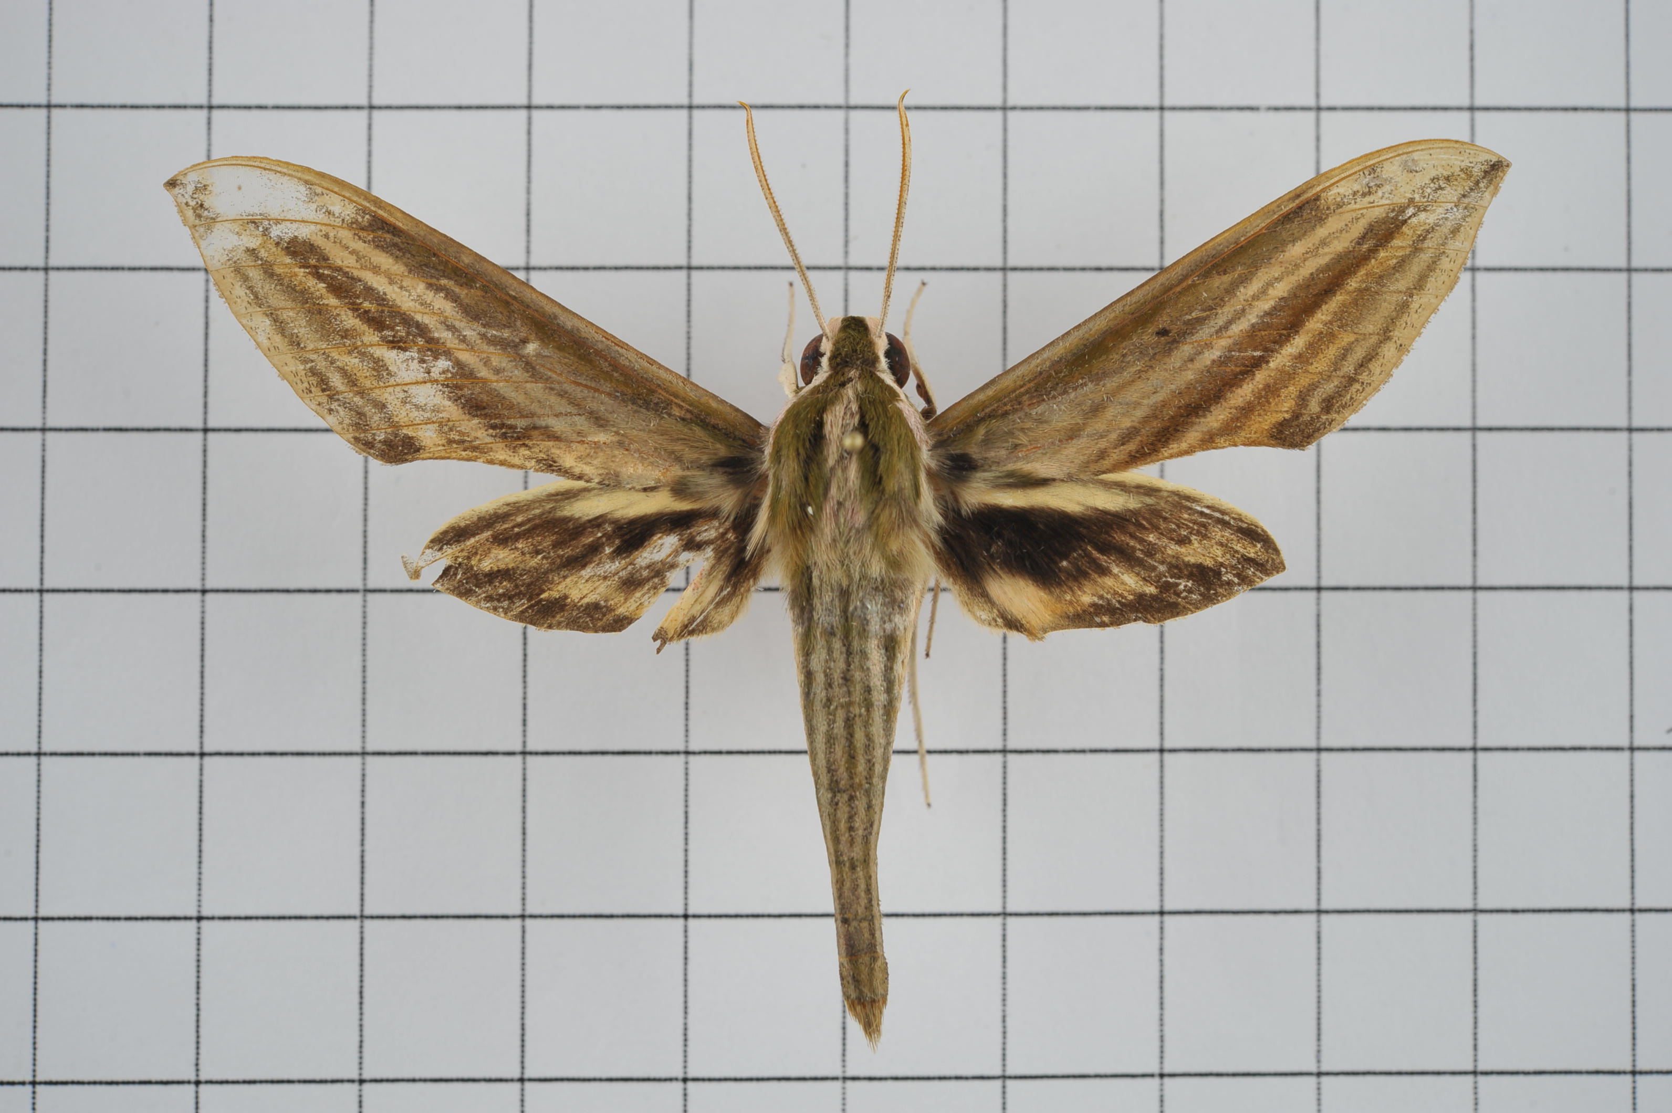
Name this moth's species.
Cechetra lineosa
